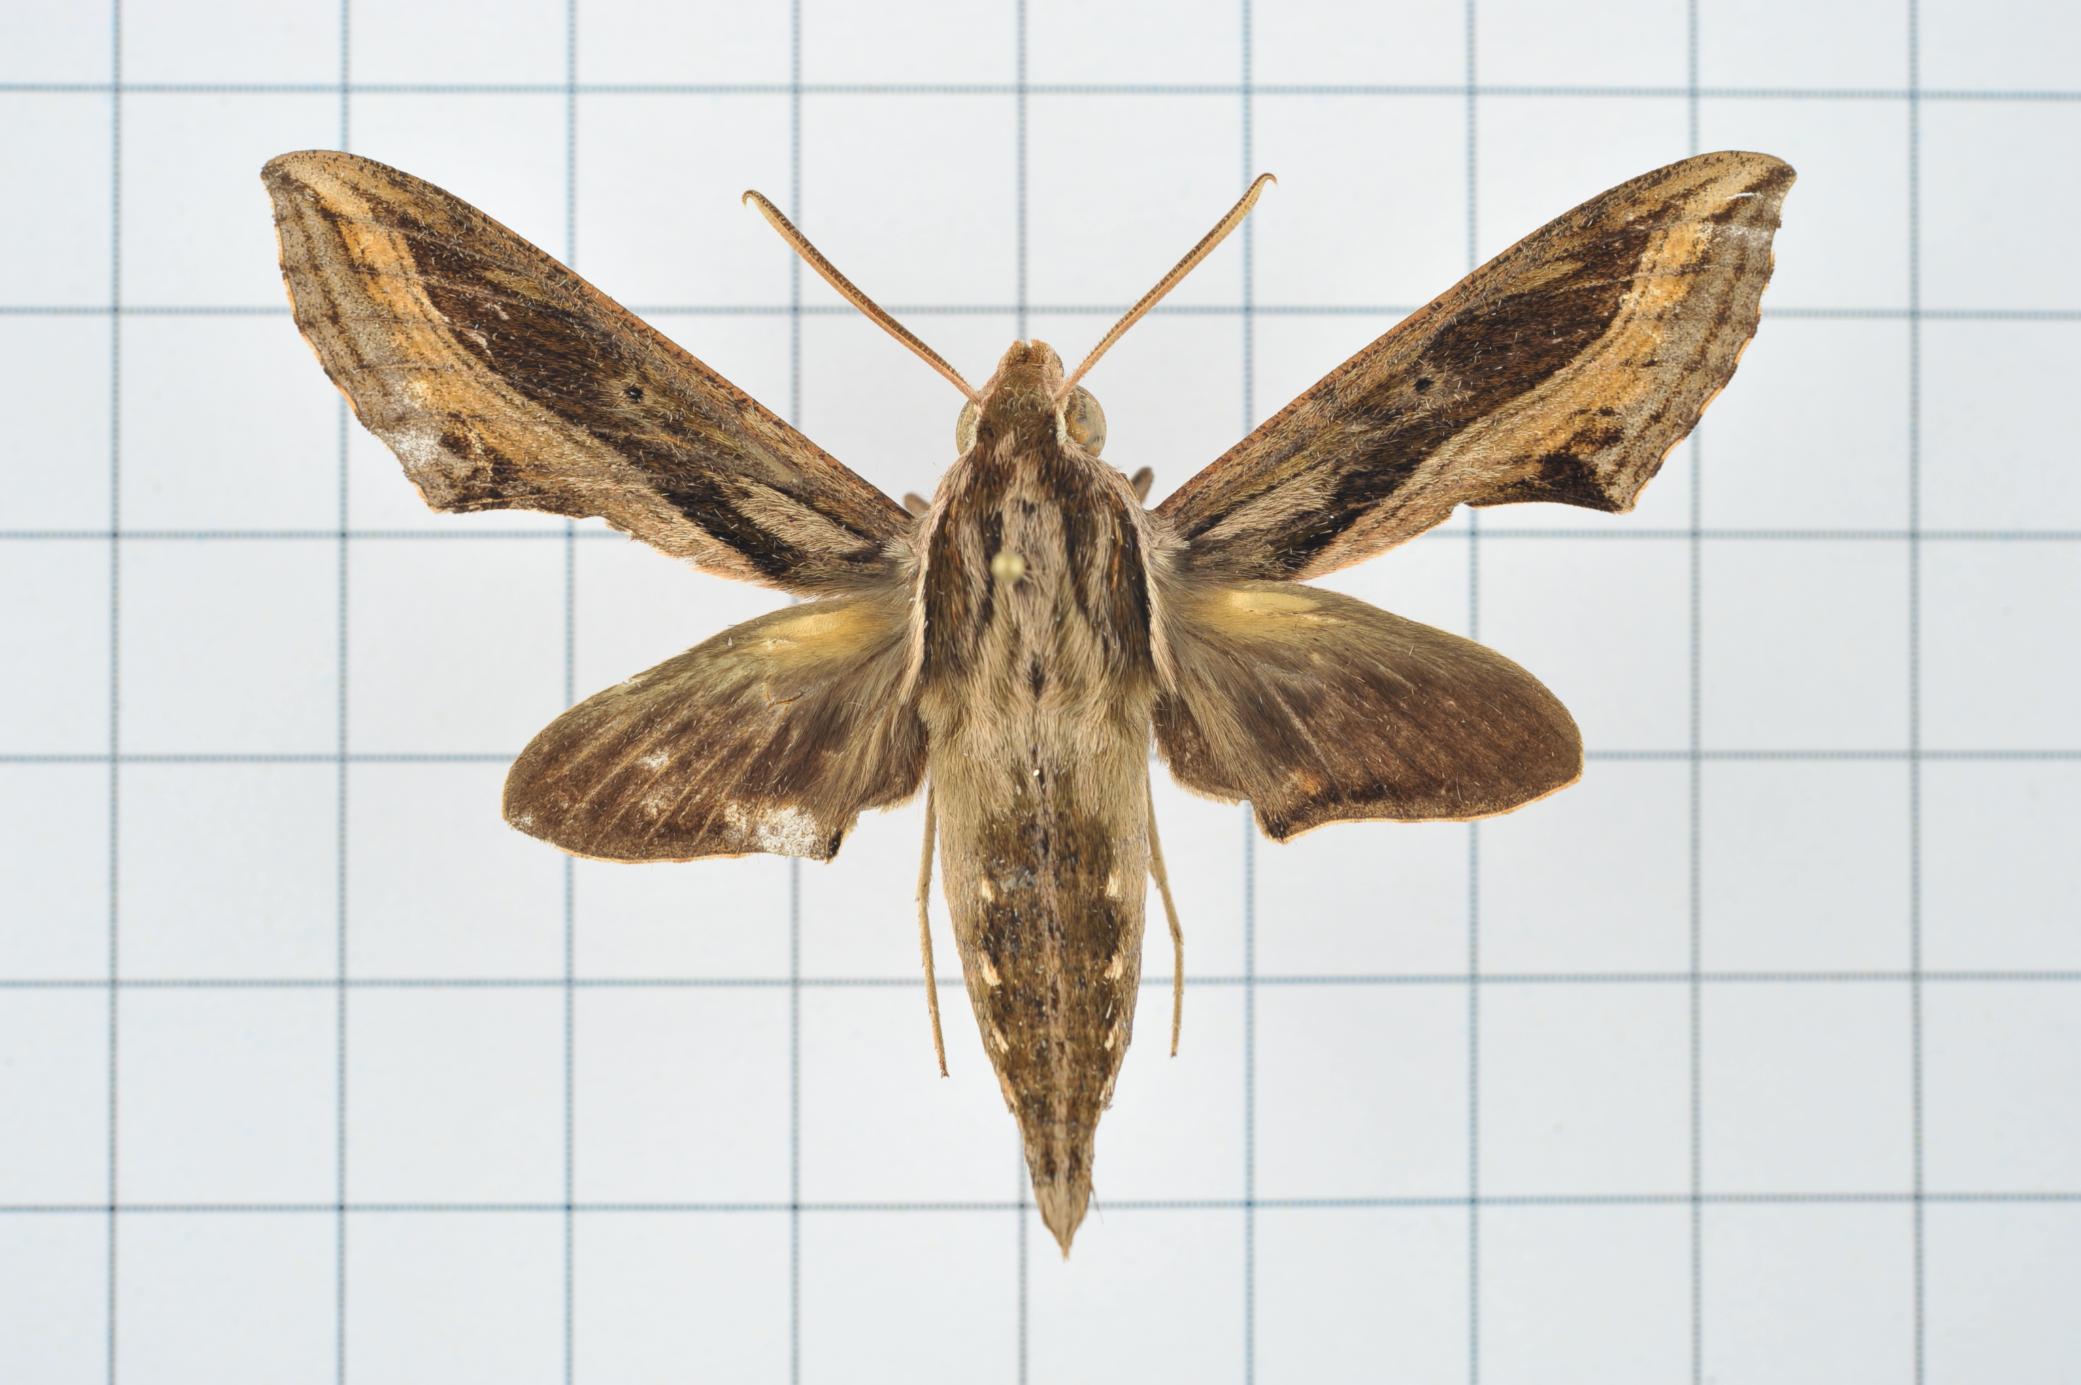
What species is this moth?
Hippotion velox
